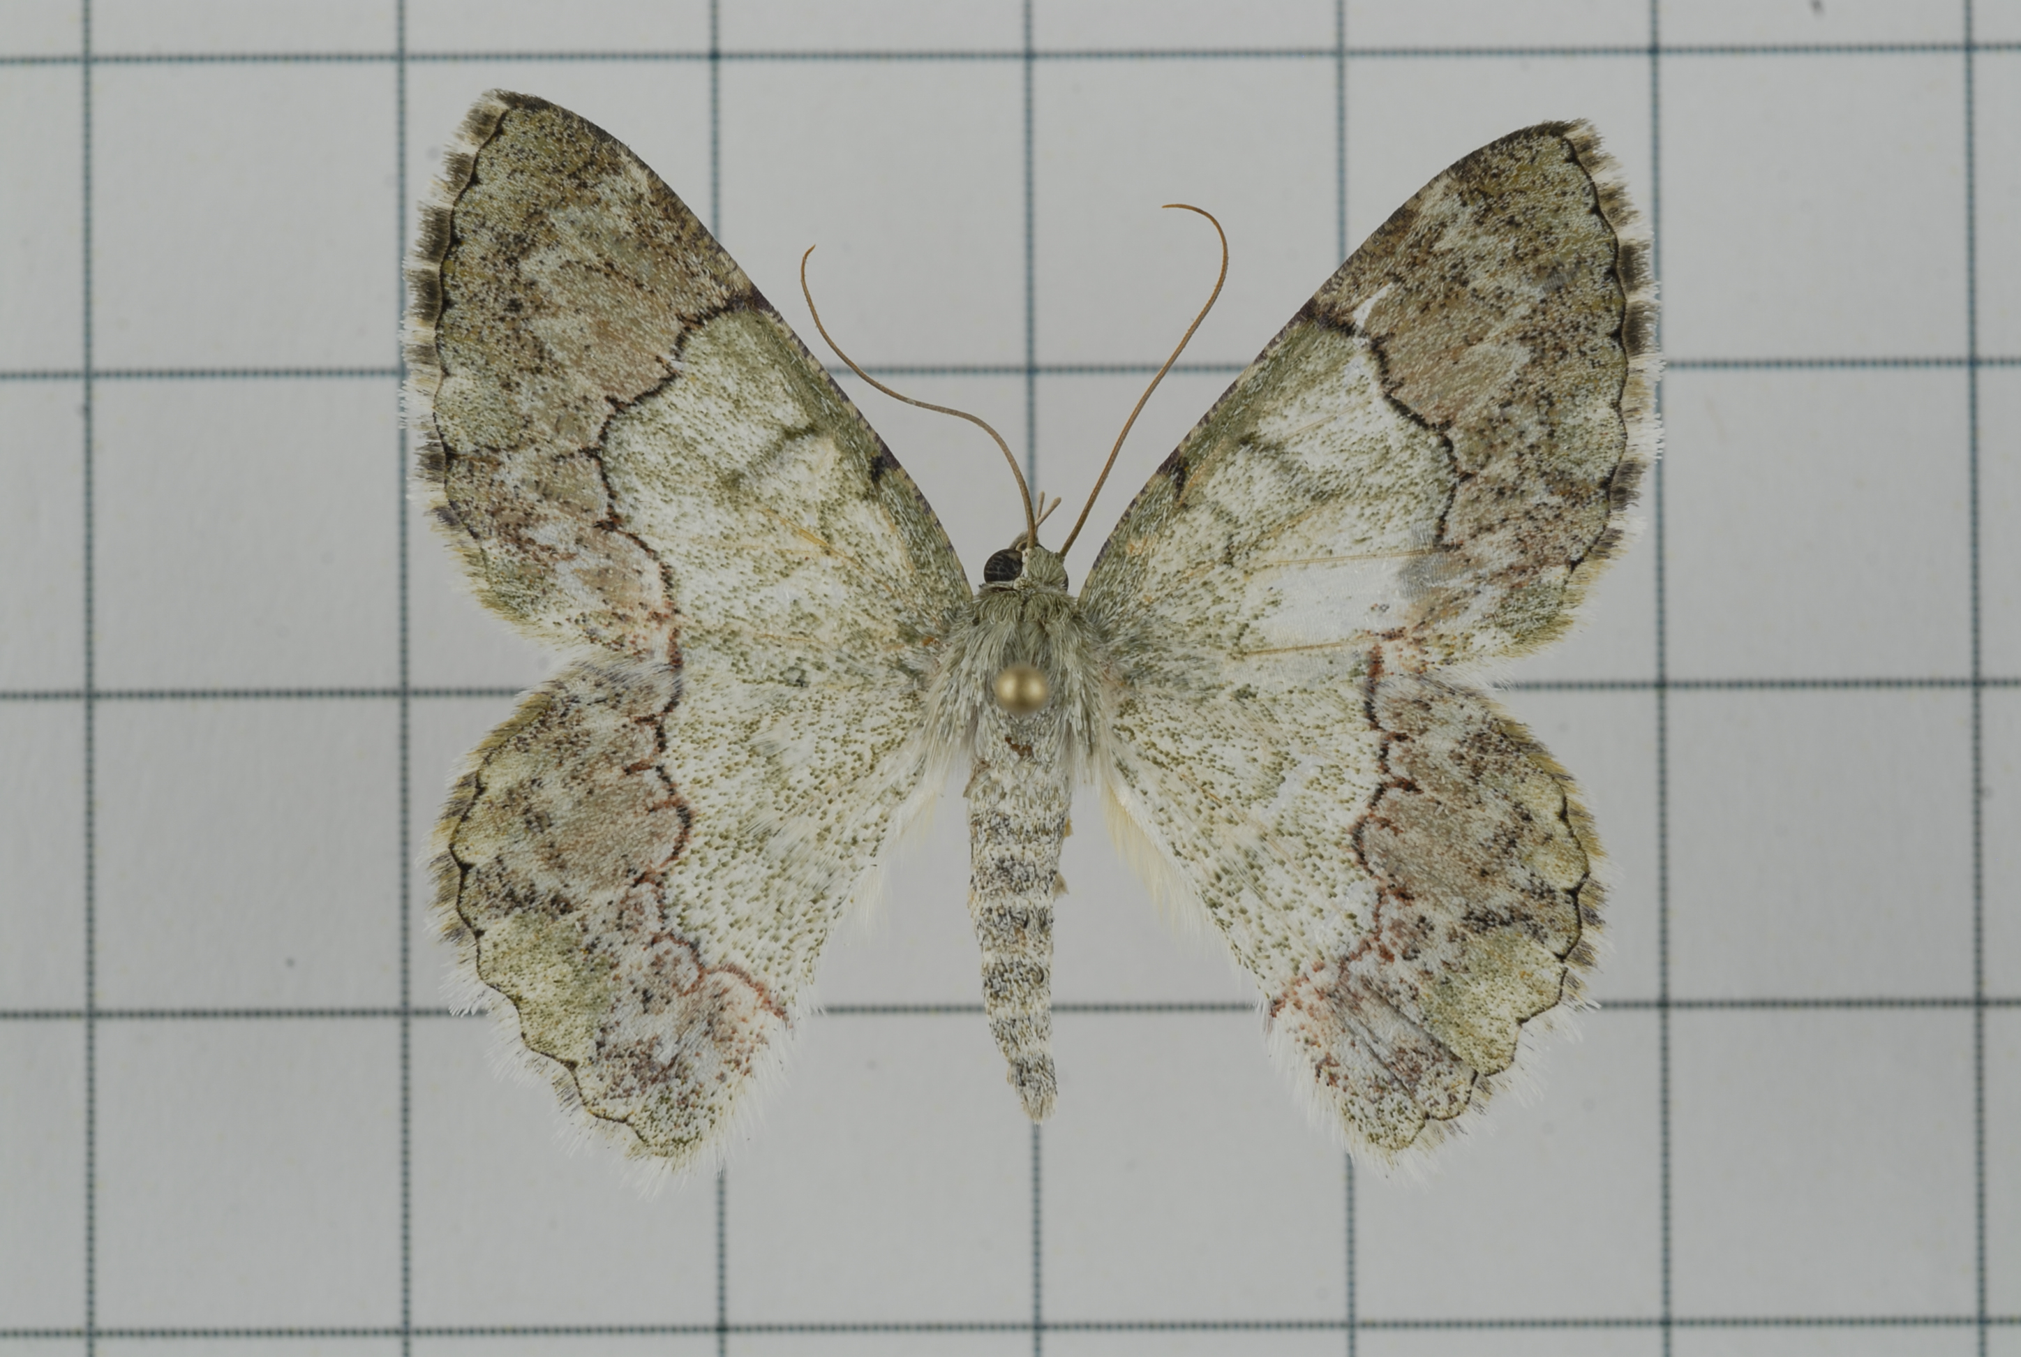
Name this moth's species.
Pingasa ruginaria pacifica
